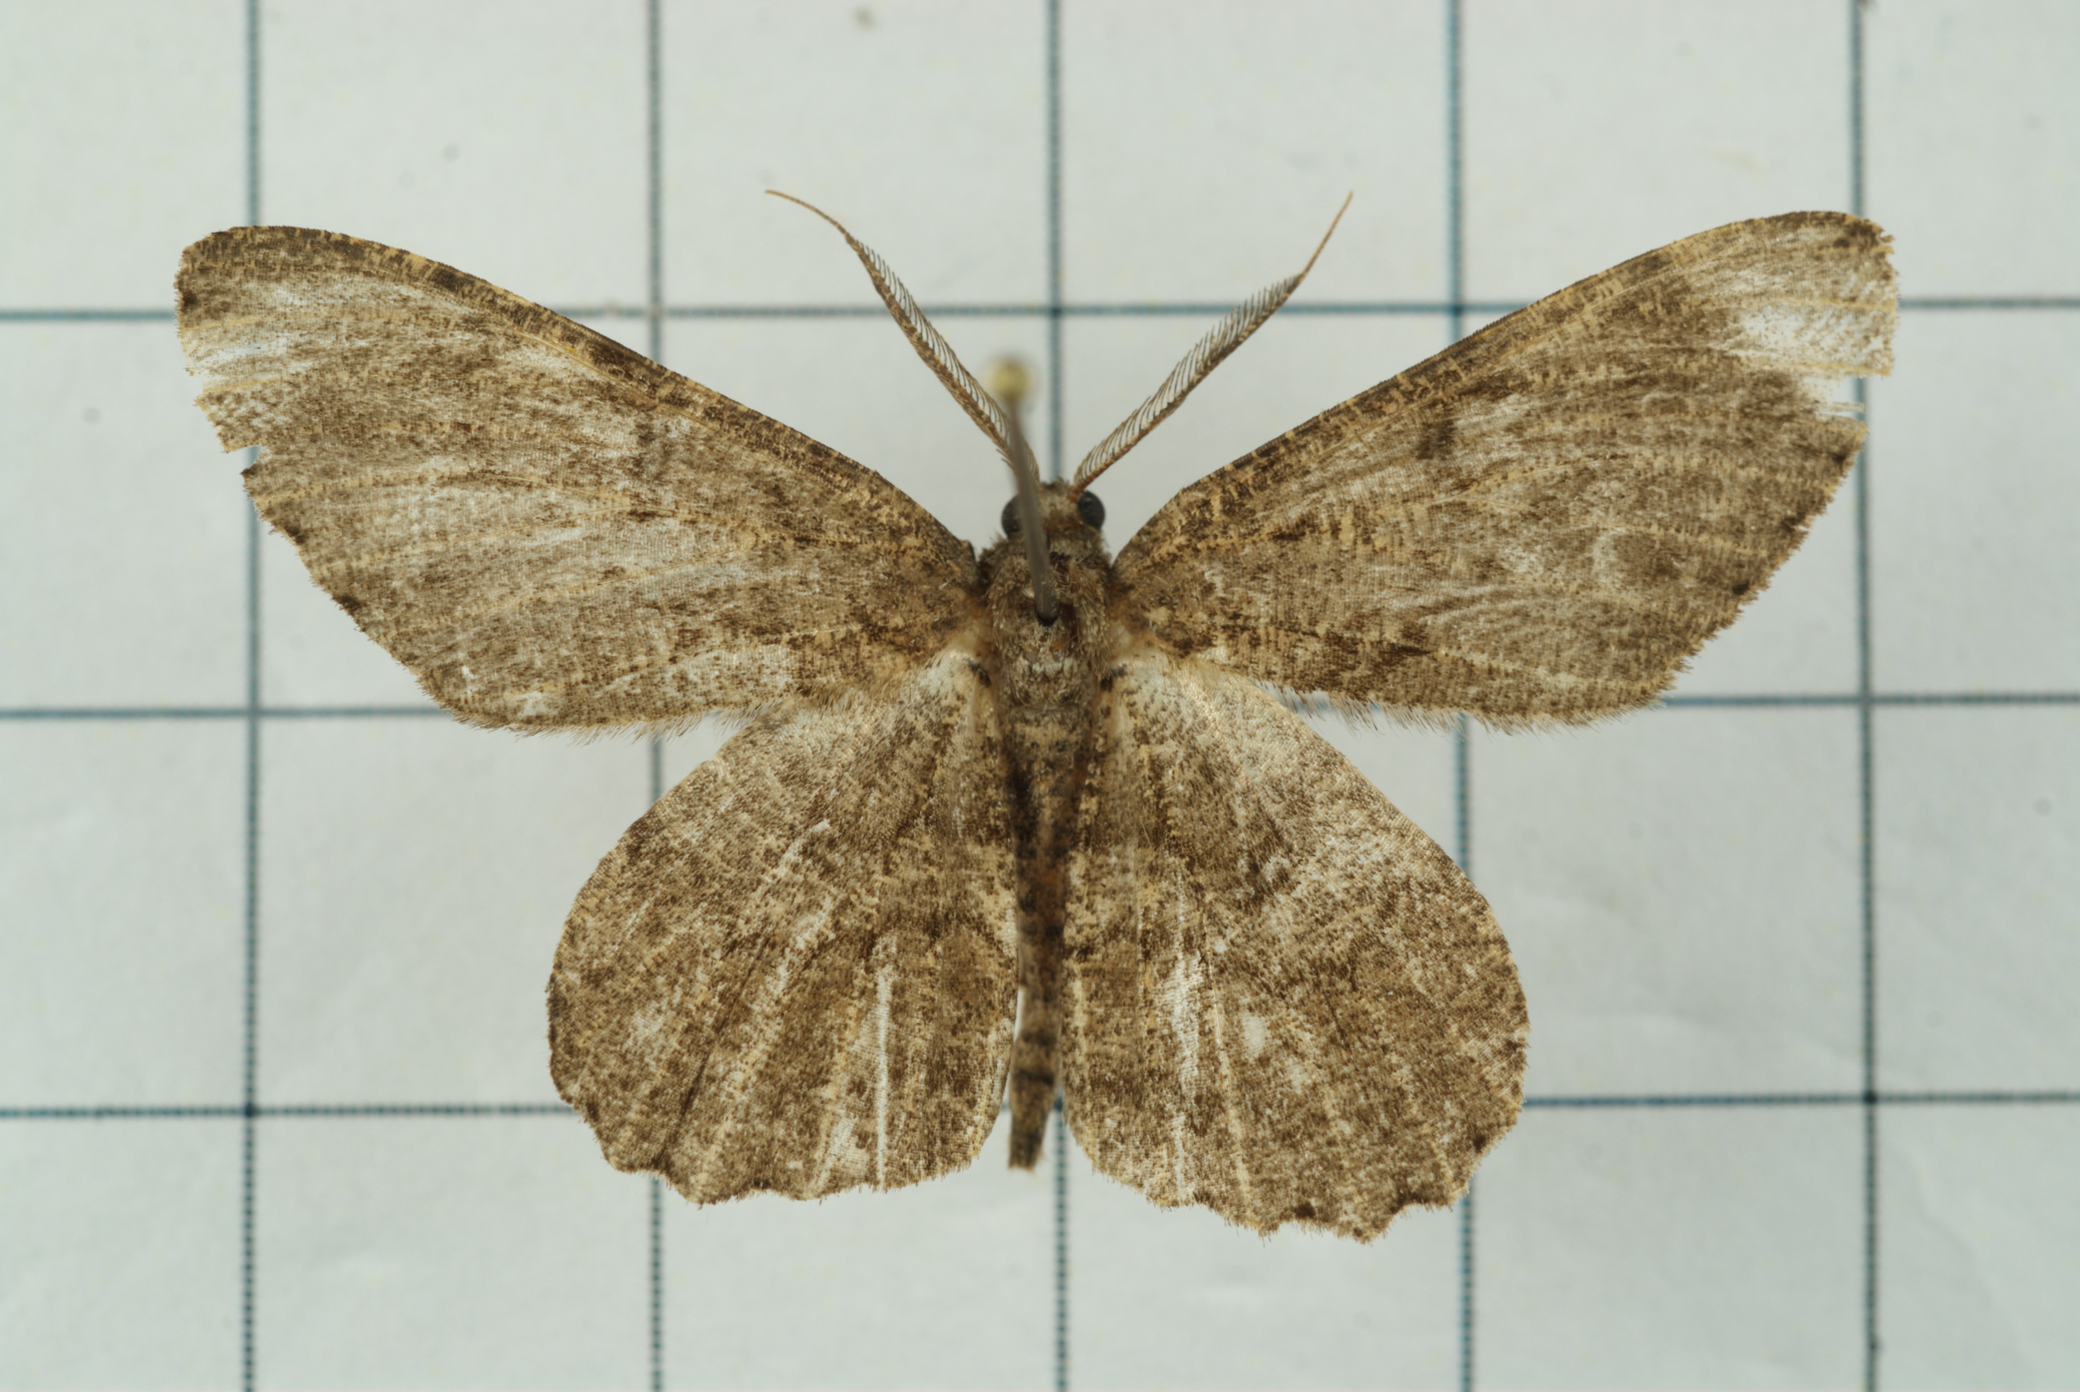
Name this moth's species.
Hypomecis punctinalis glos
